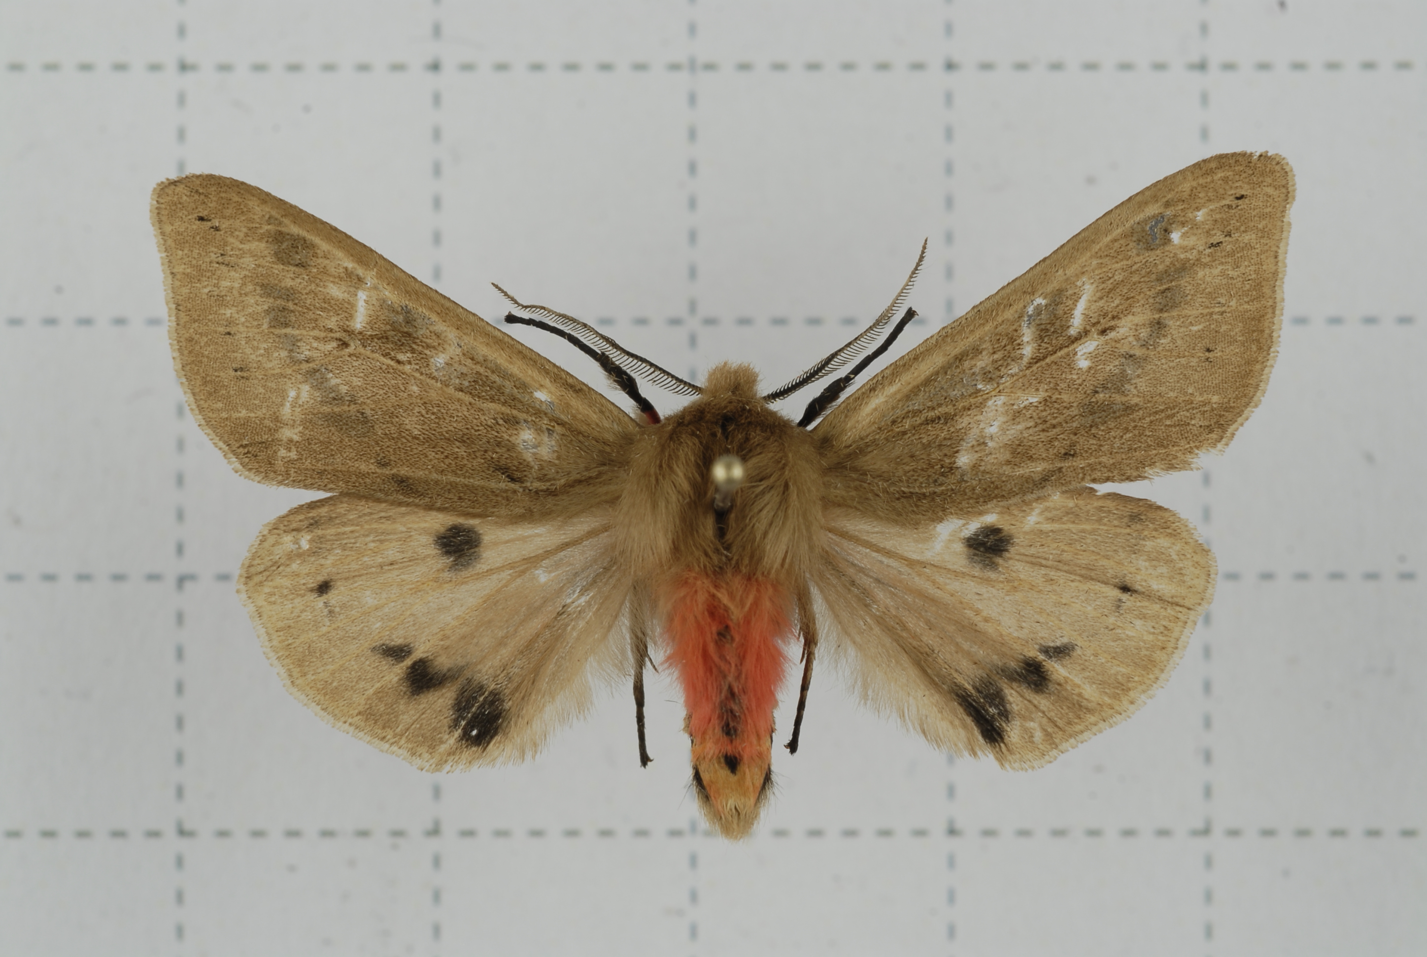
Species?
Spilosoma fumida
